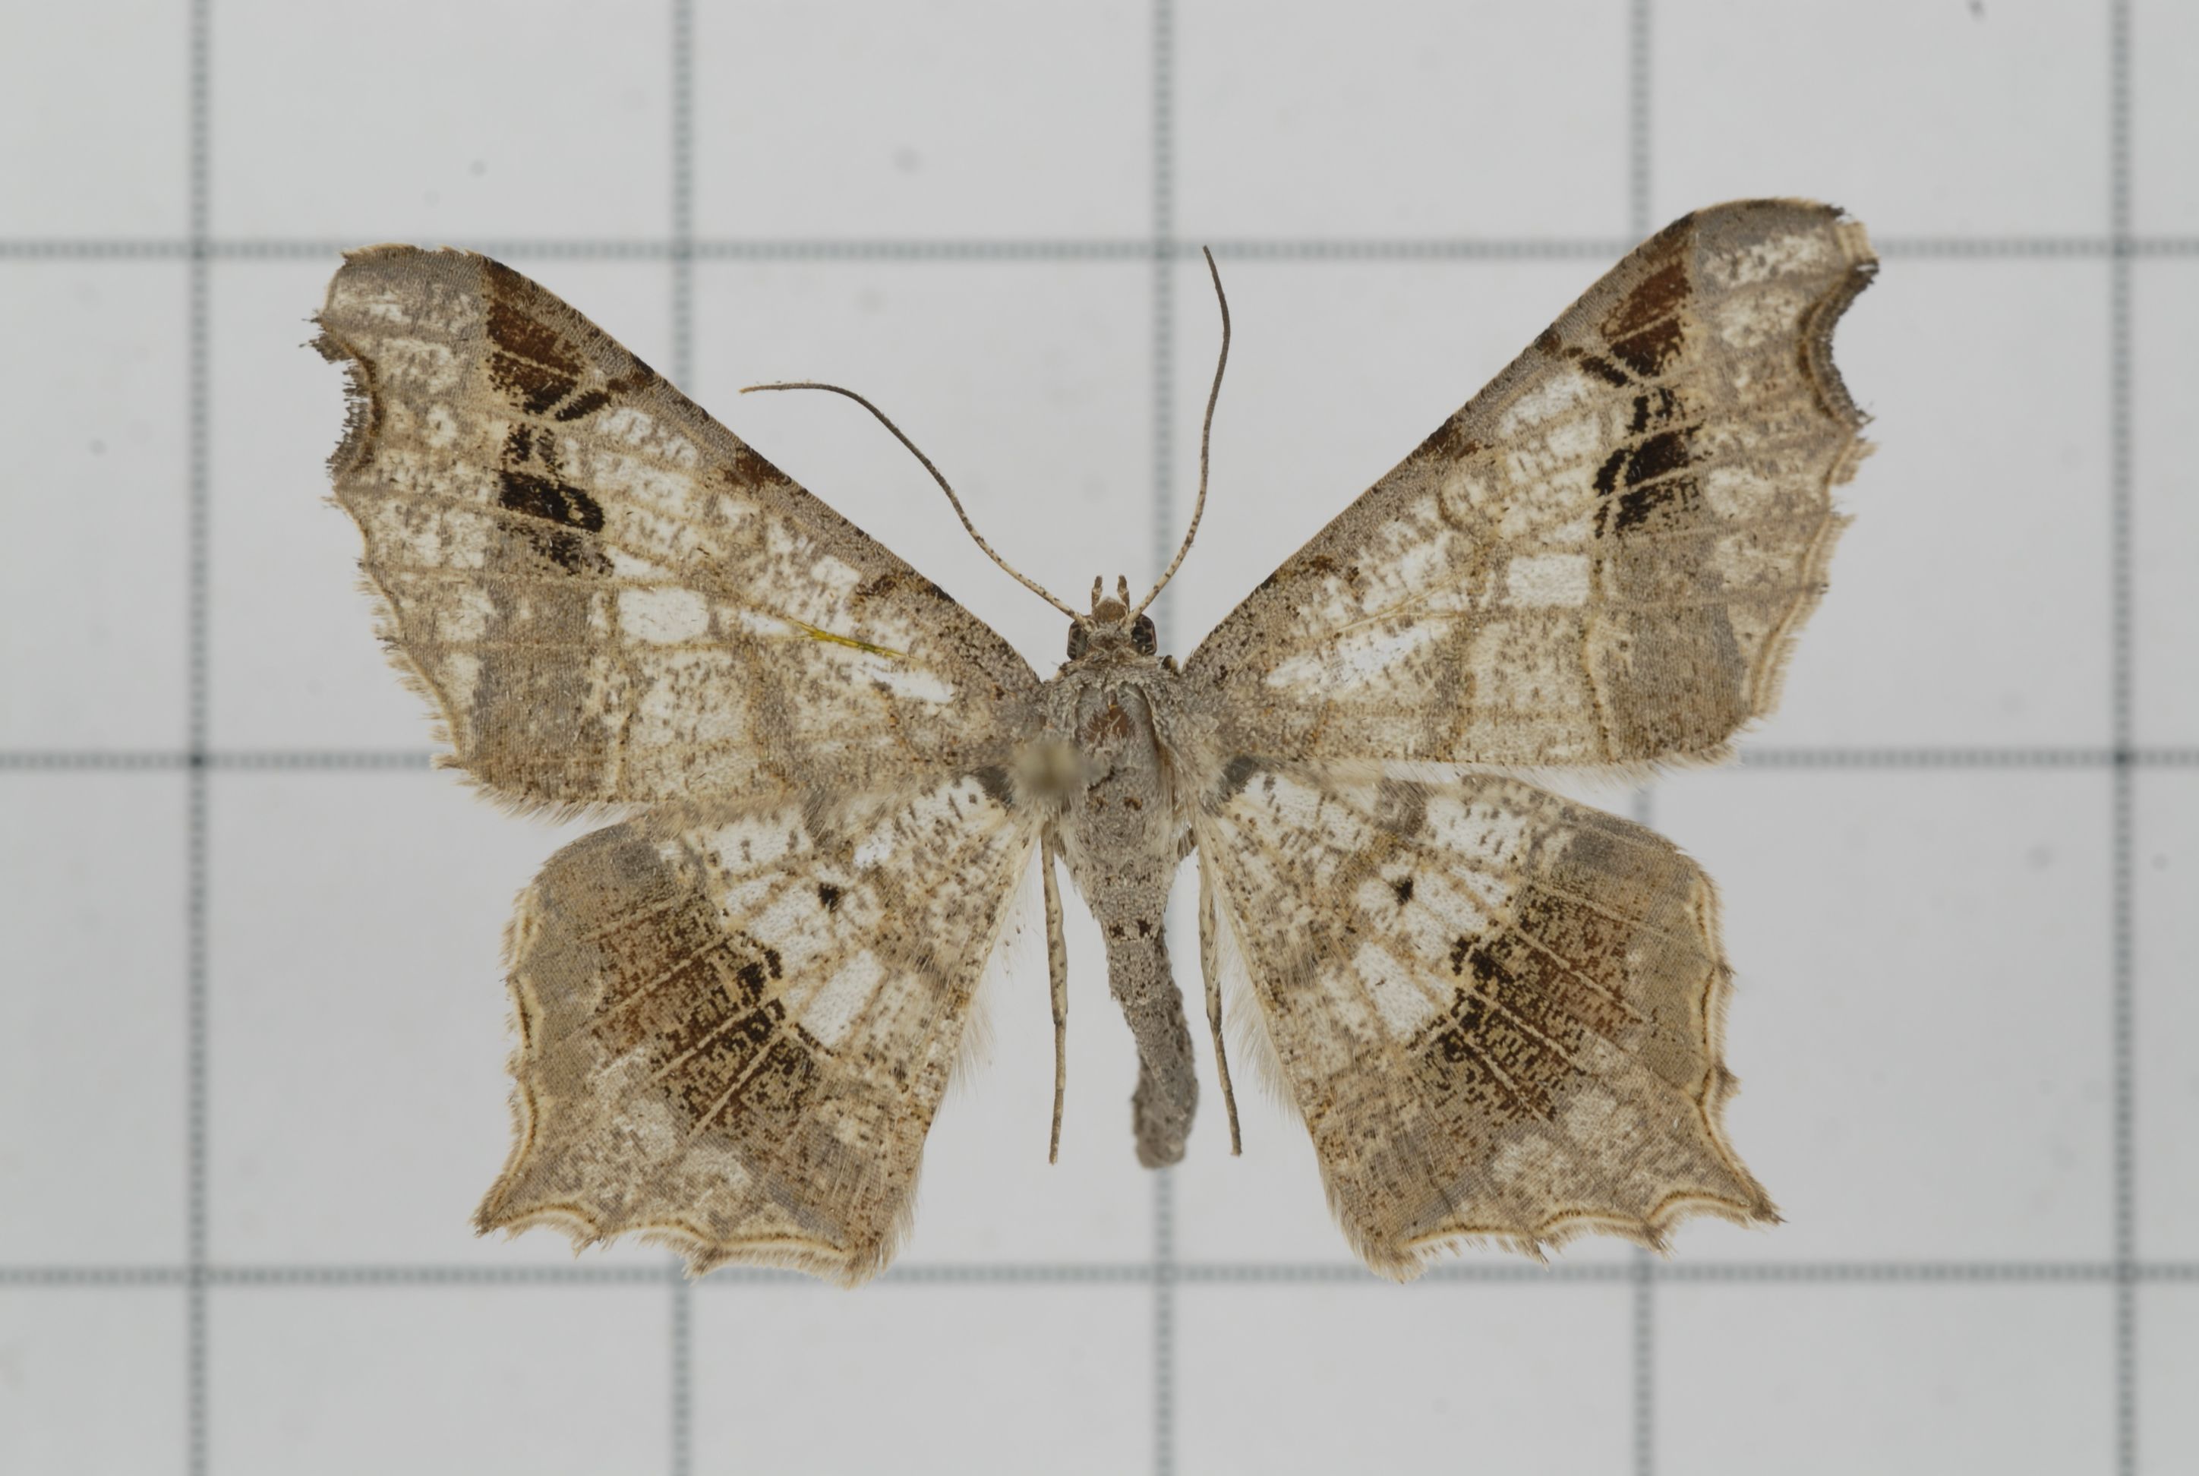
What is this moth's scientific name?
Chiasmia emersaria
